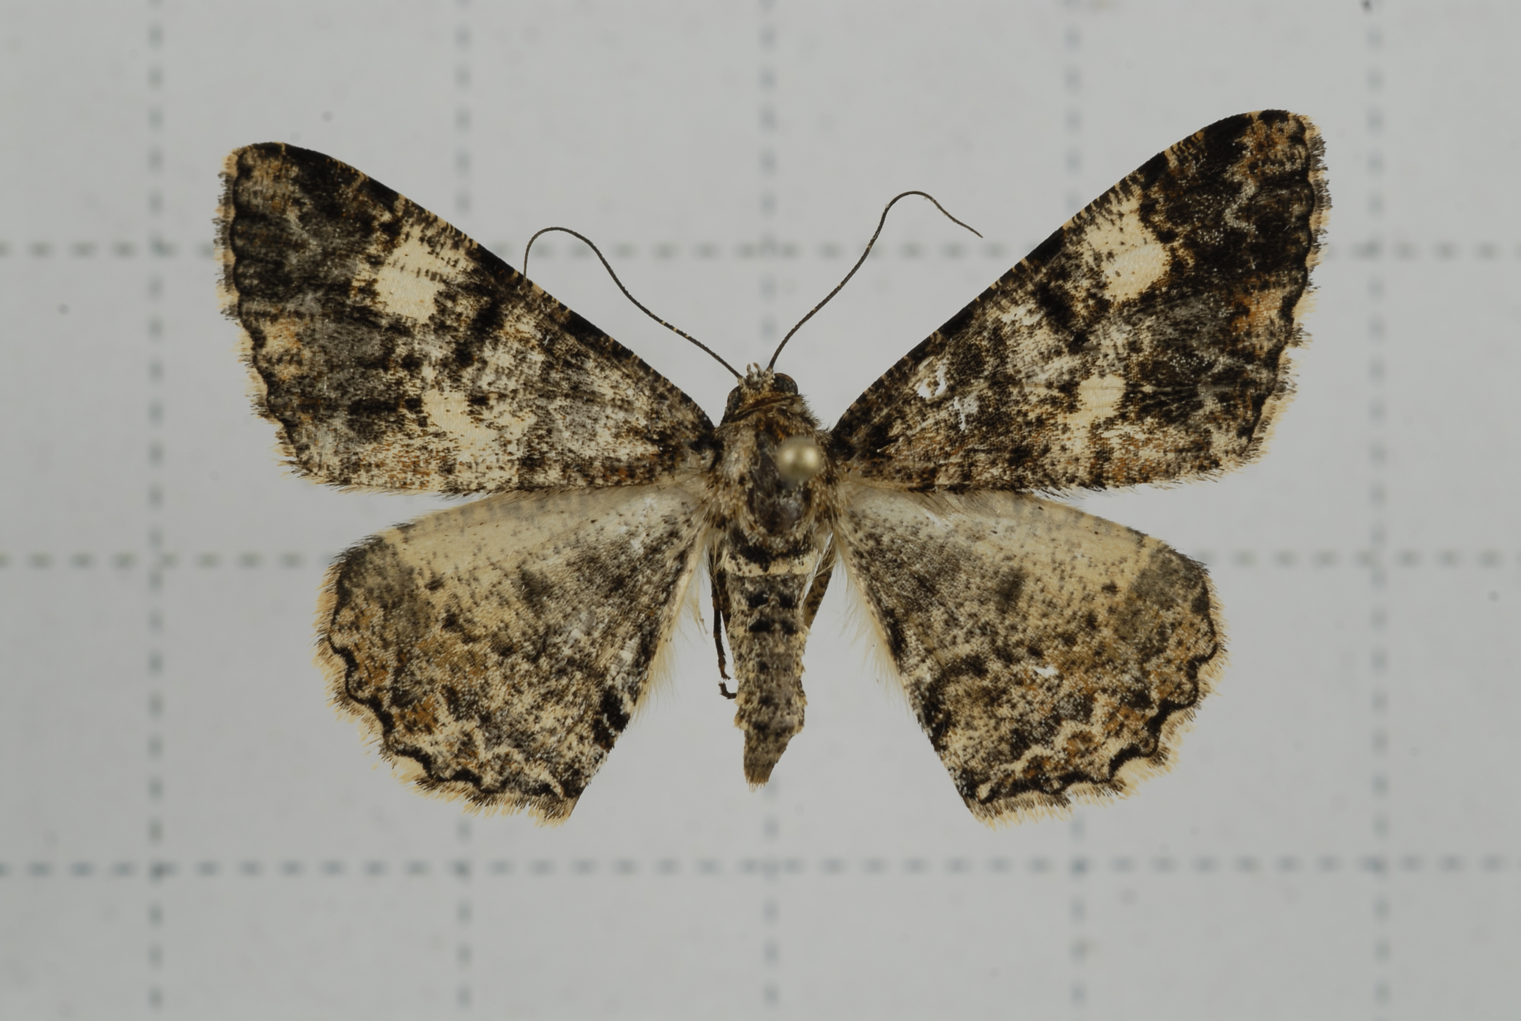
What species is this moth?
Alcis taiwanovariegata
